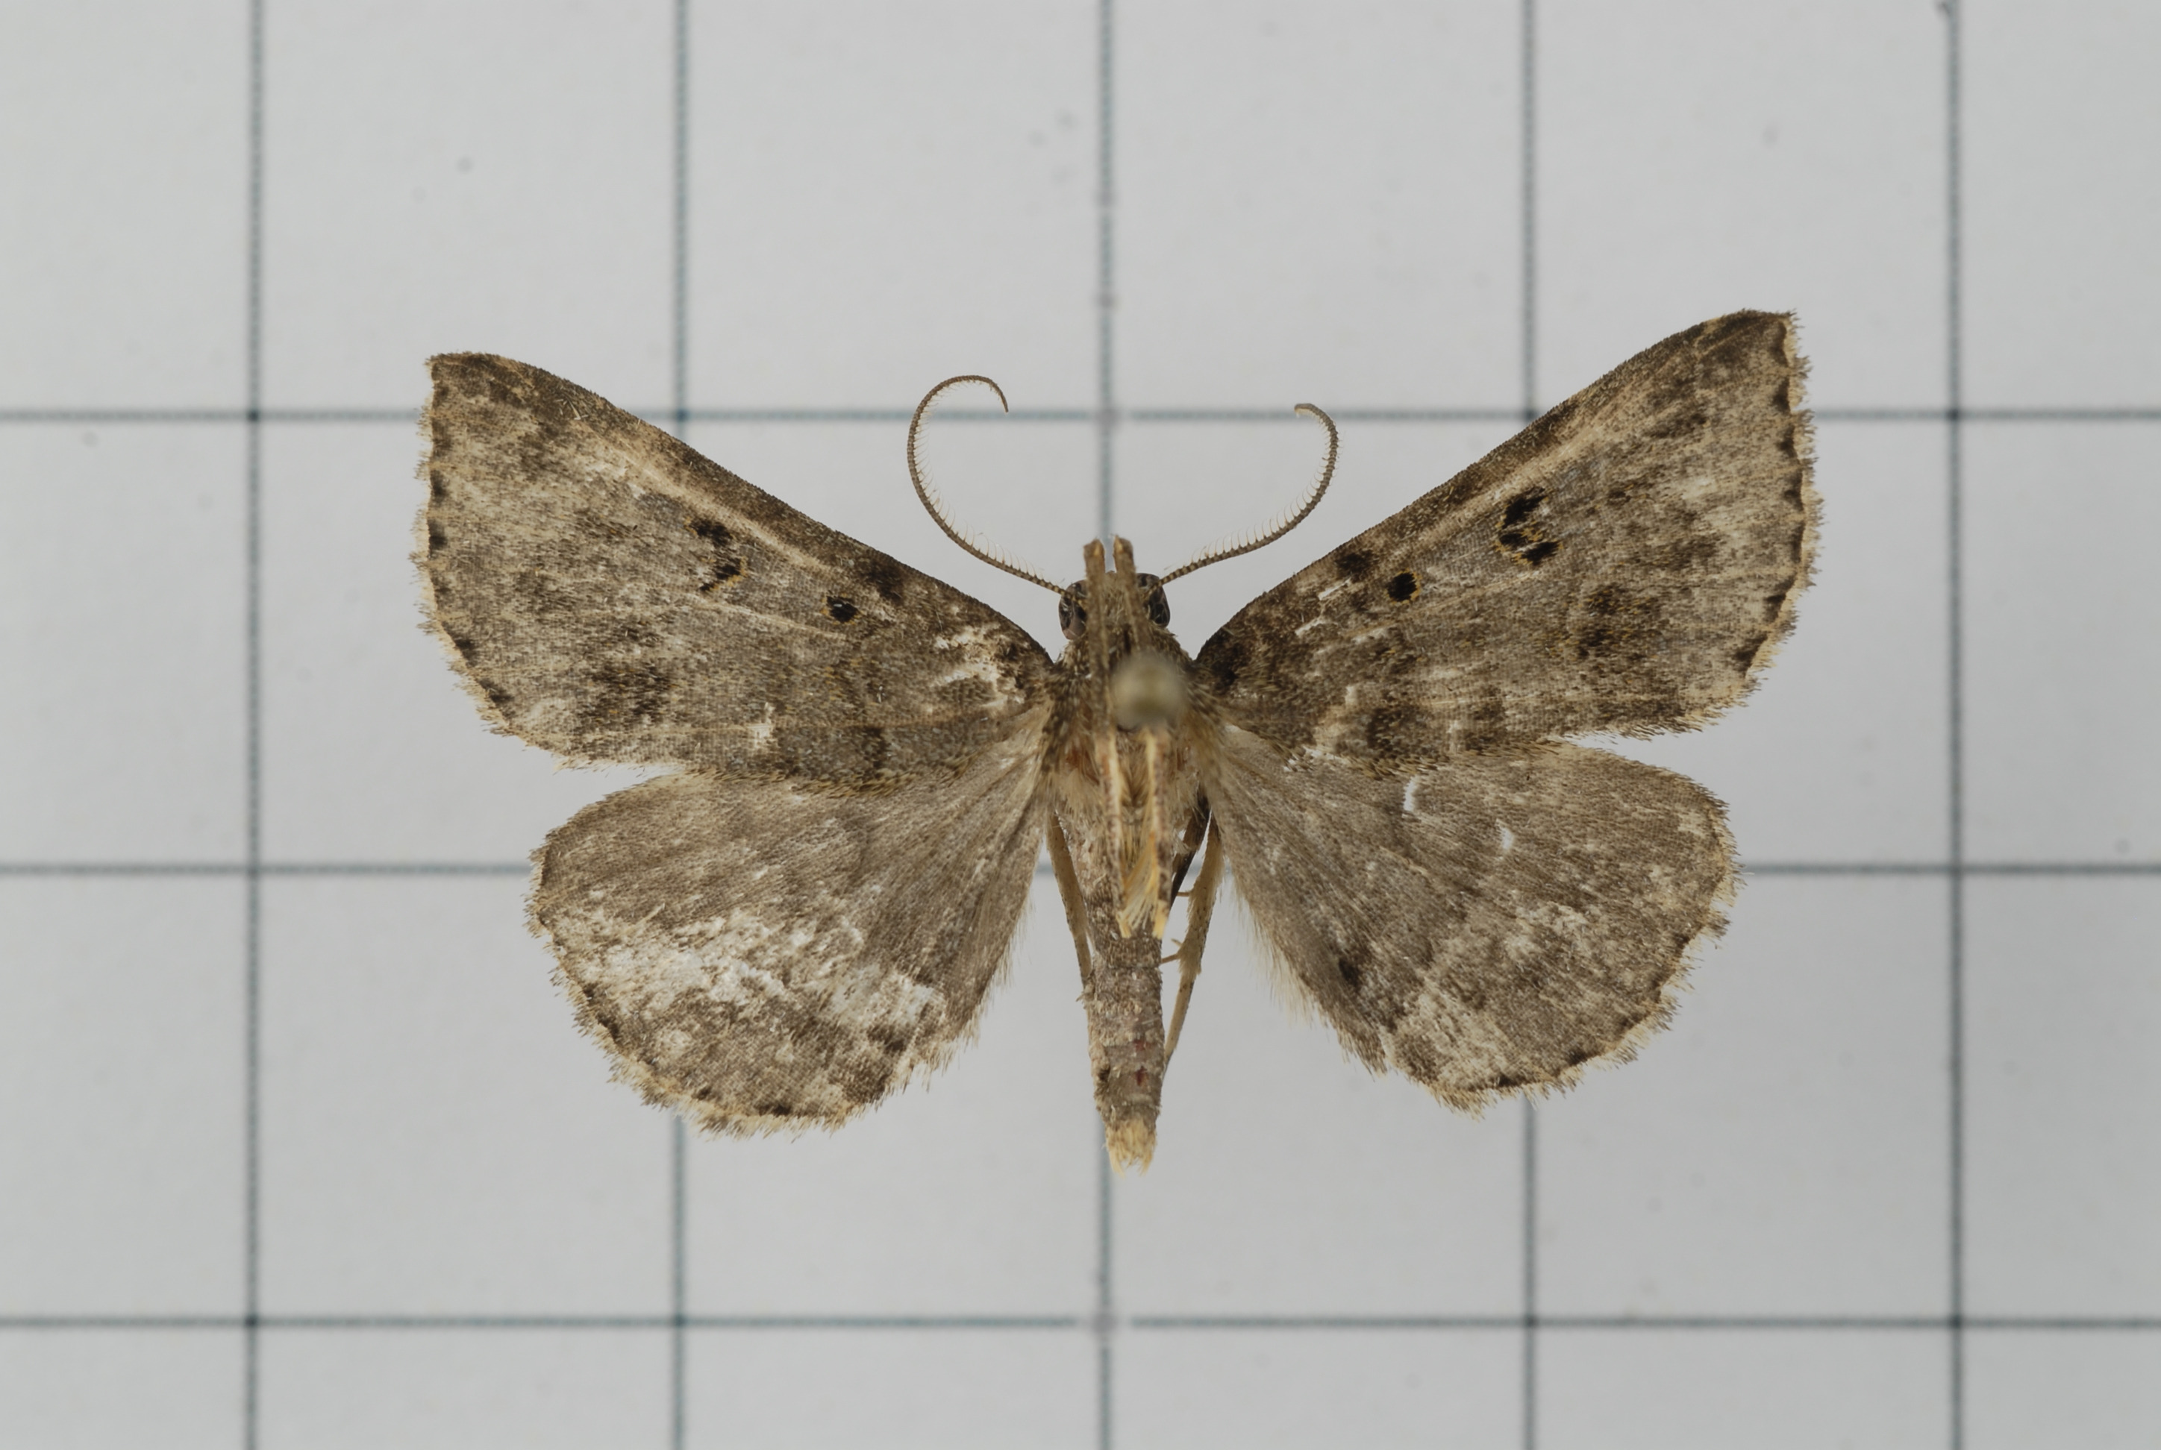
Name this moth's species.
Cidariplura nigrisigna
